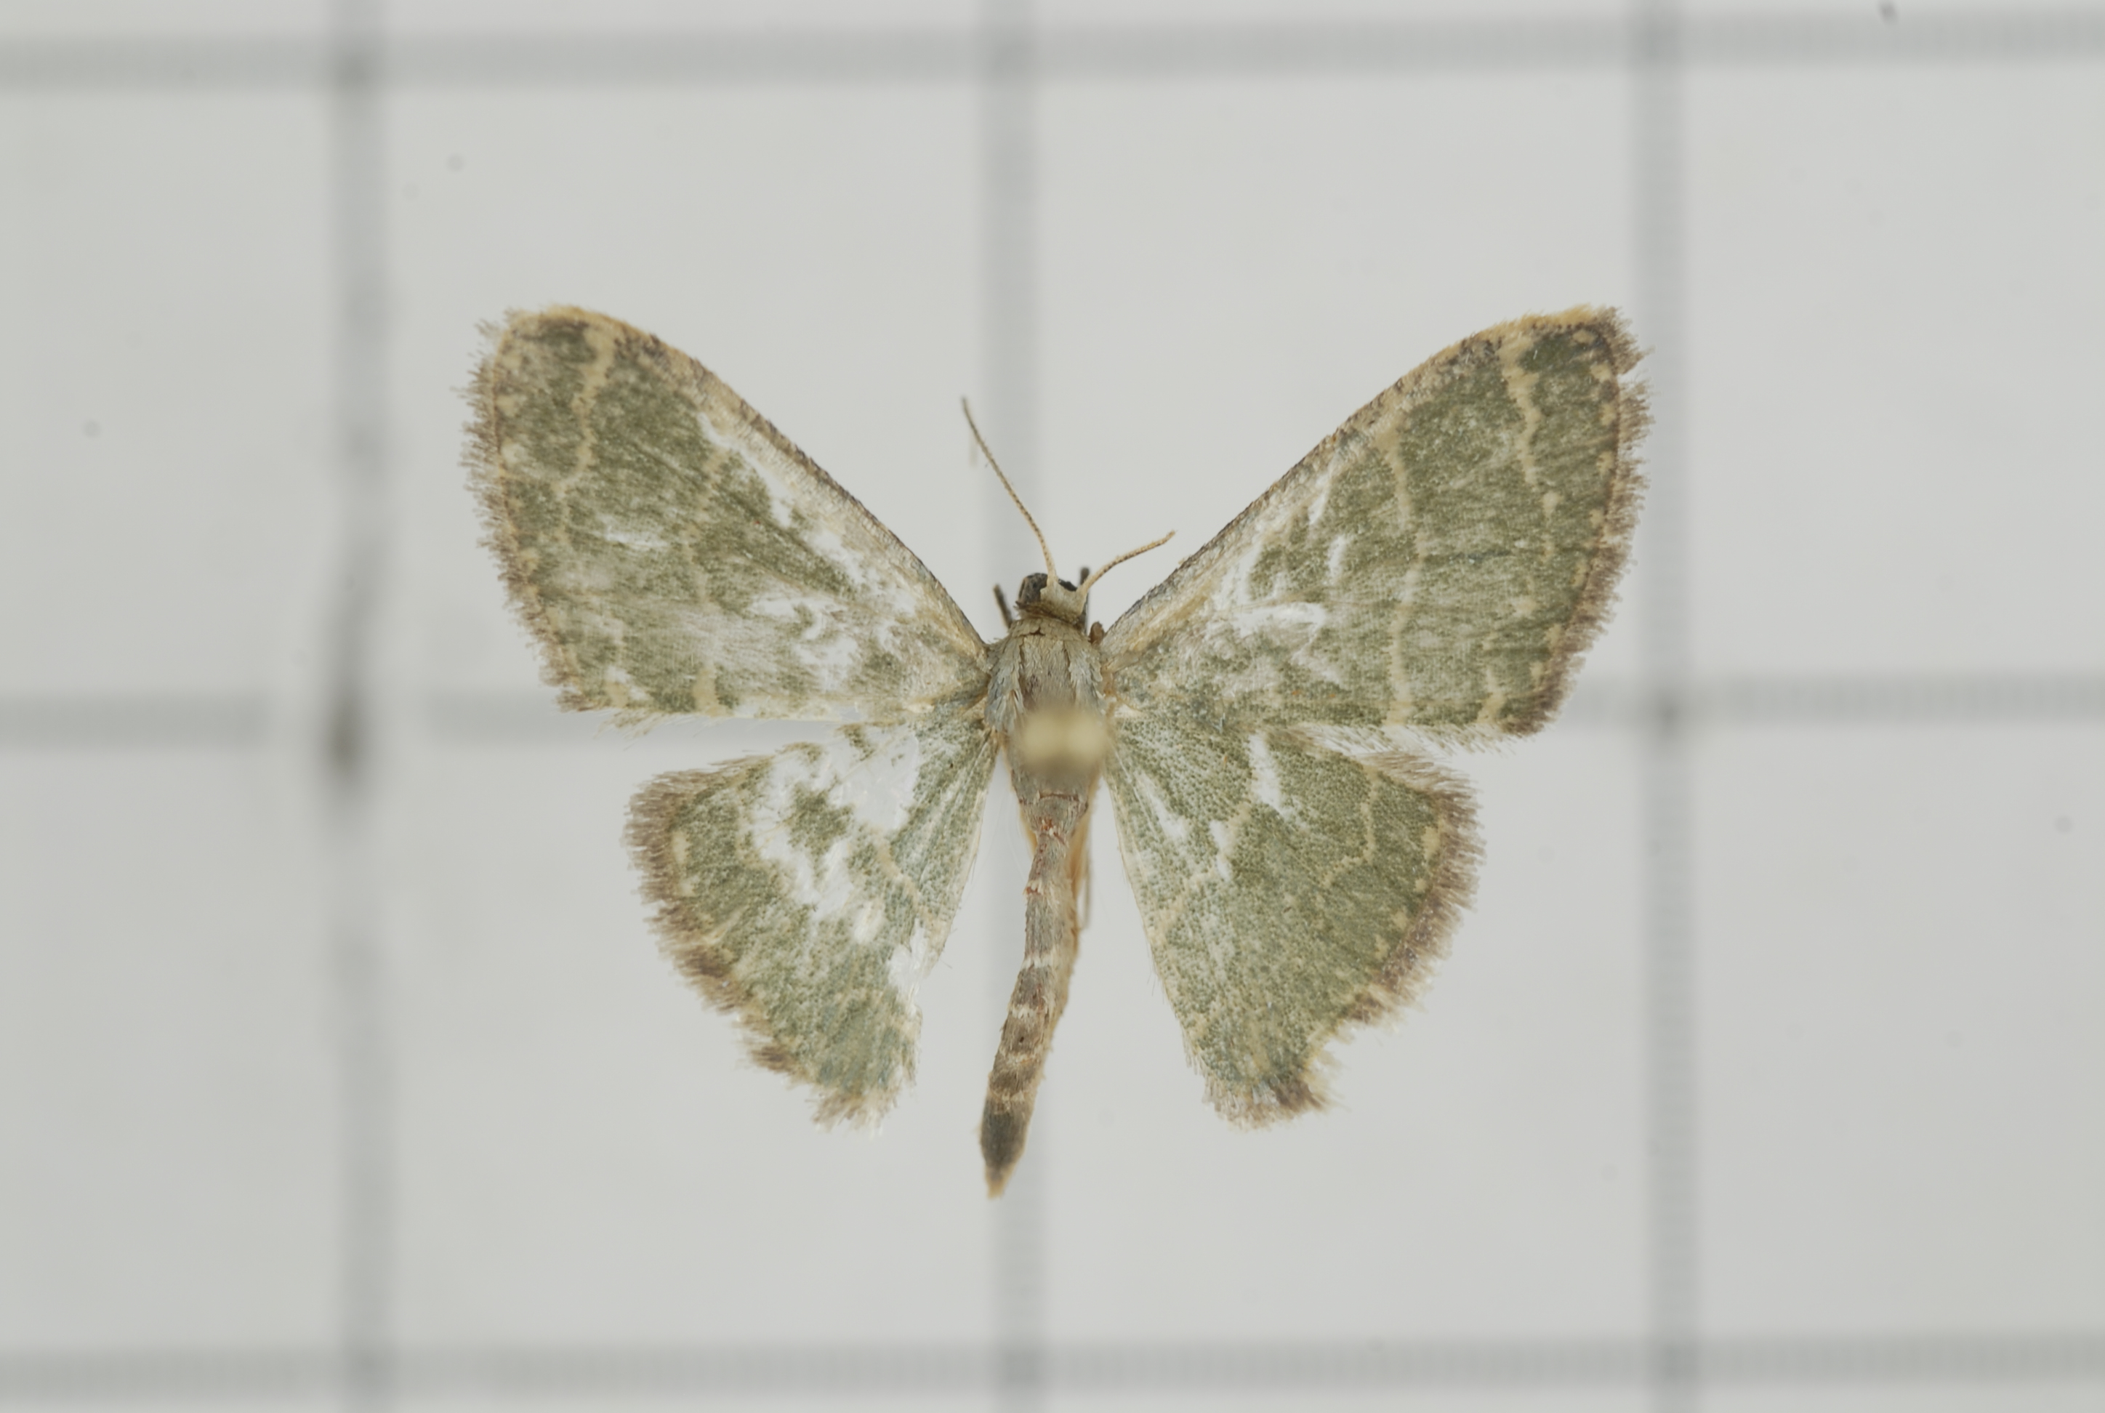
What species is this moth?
Lophophleps purpurea
